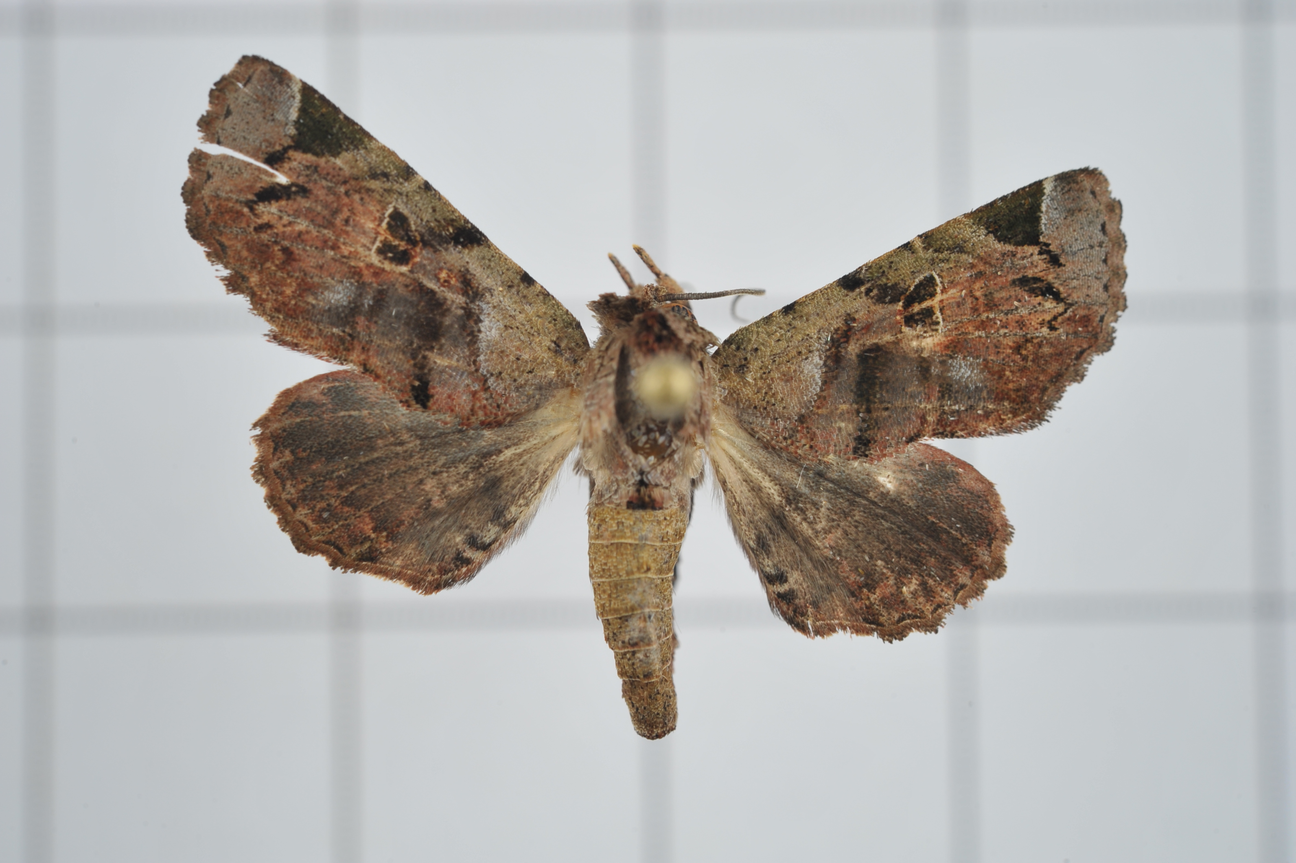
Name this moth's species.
Atacira affinis
